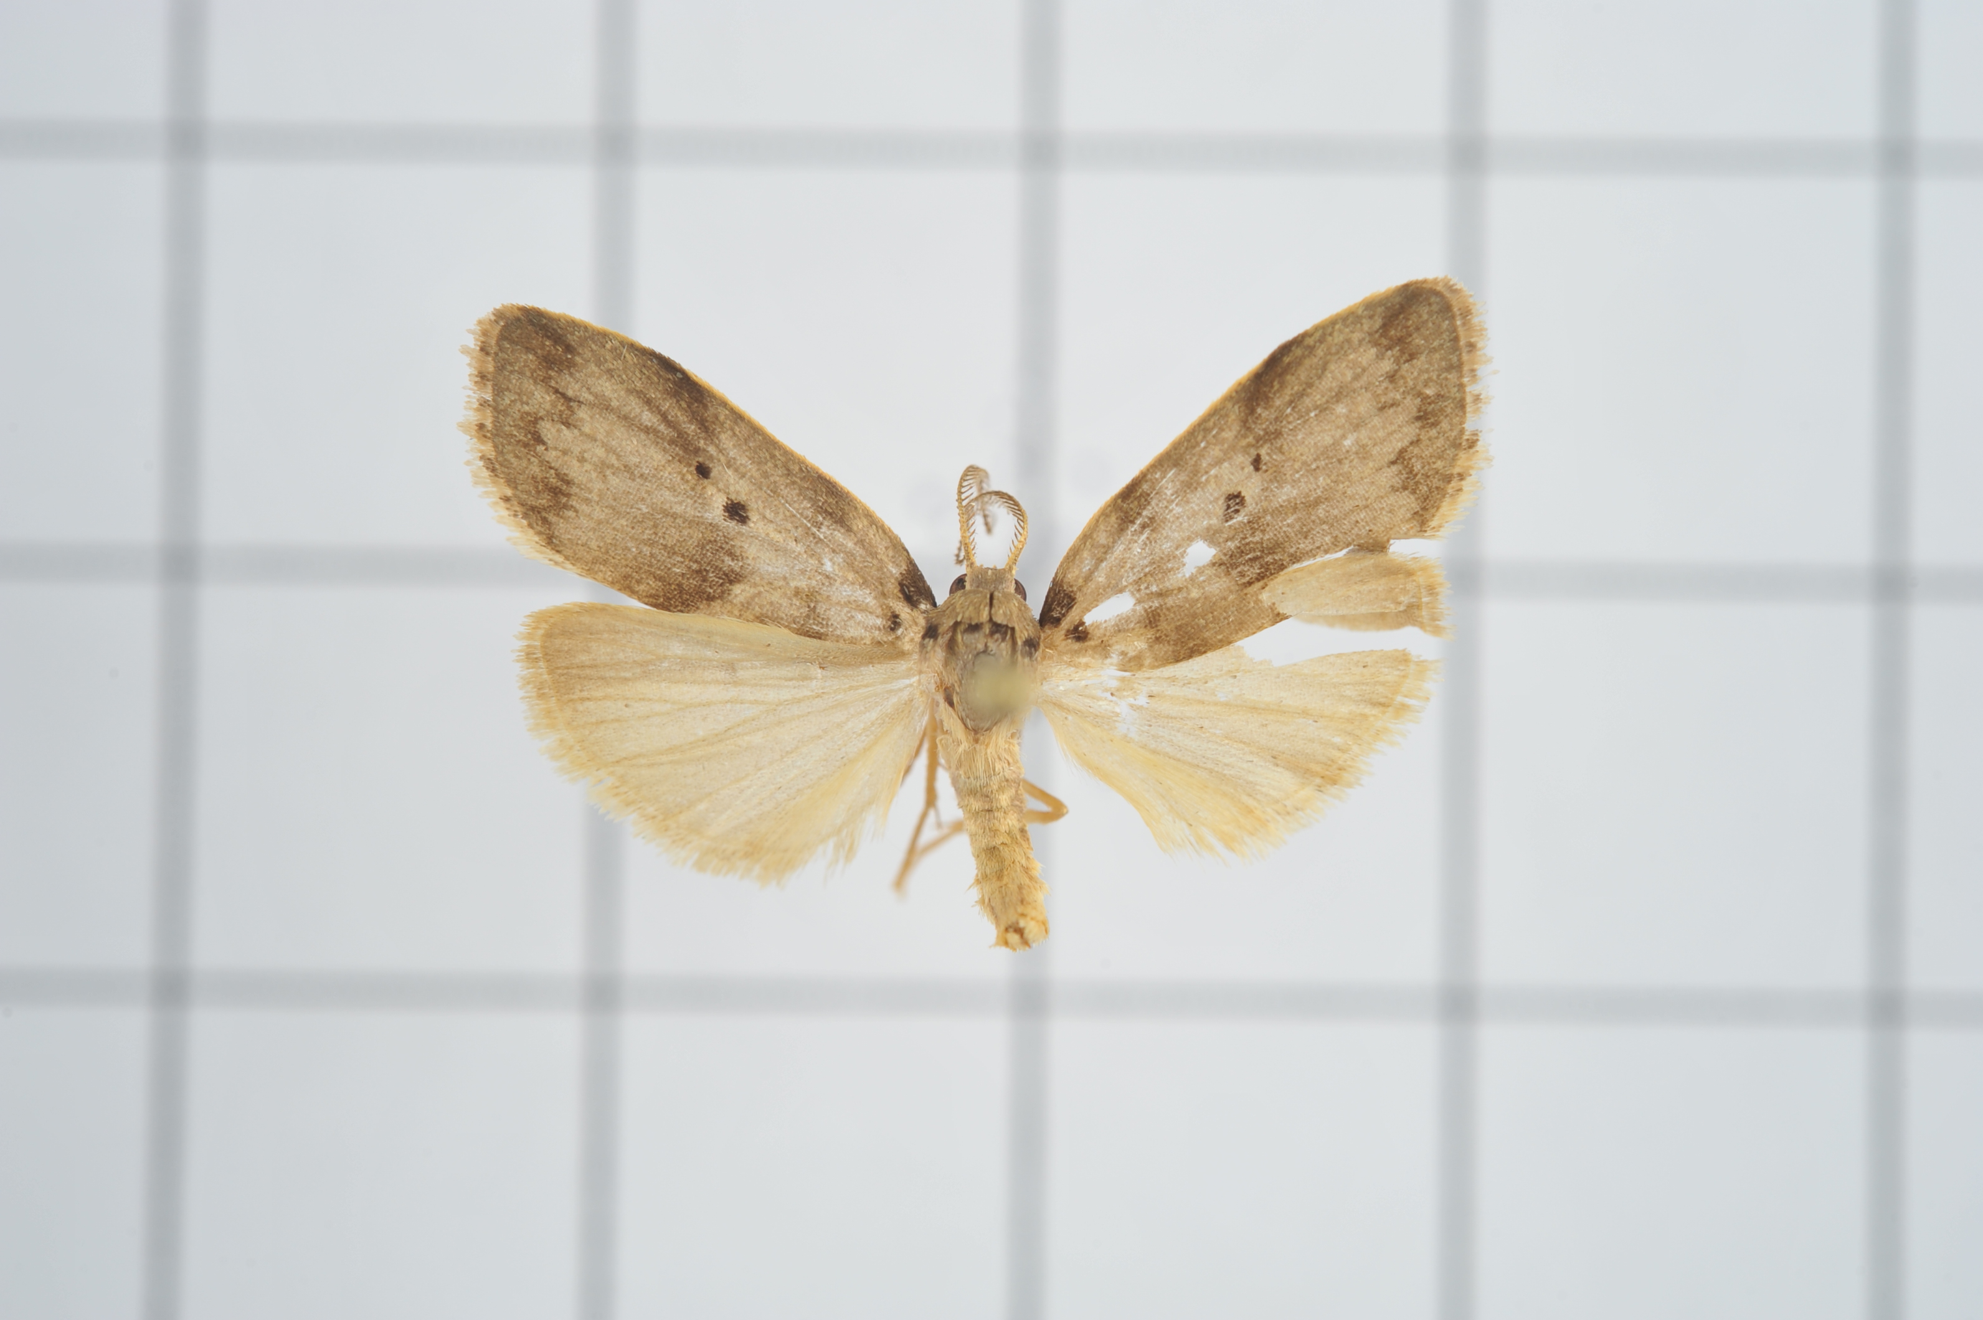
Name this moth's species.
Eugoa cernyi
